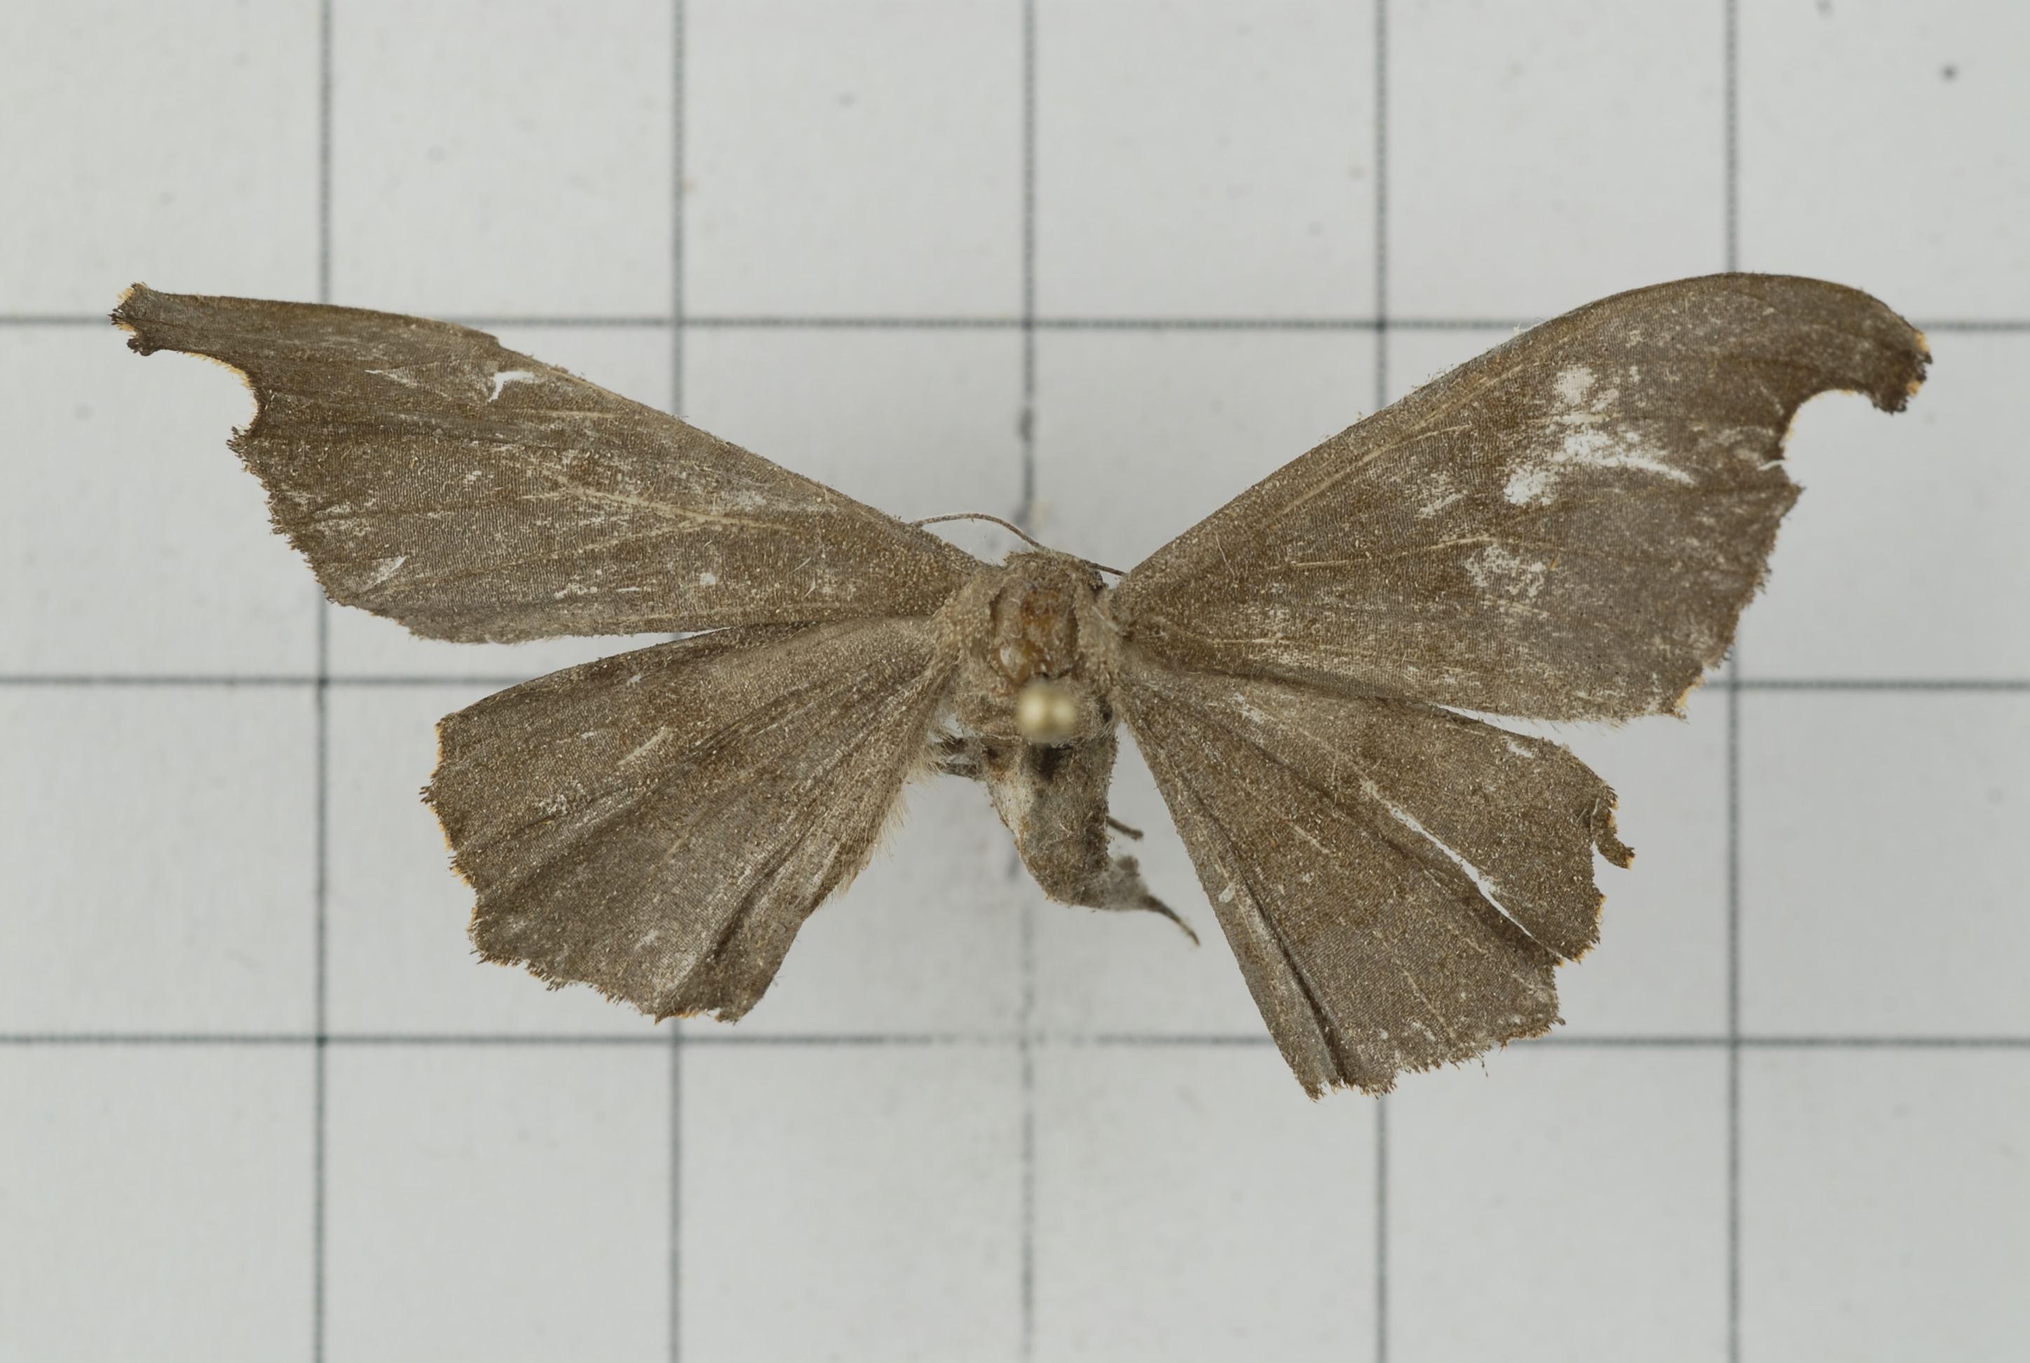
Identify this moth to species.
Hyposidra talaca talaca
